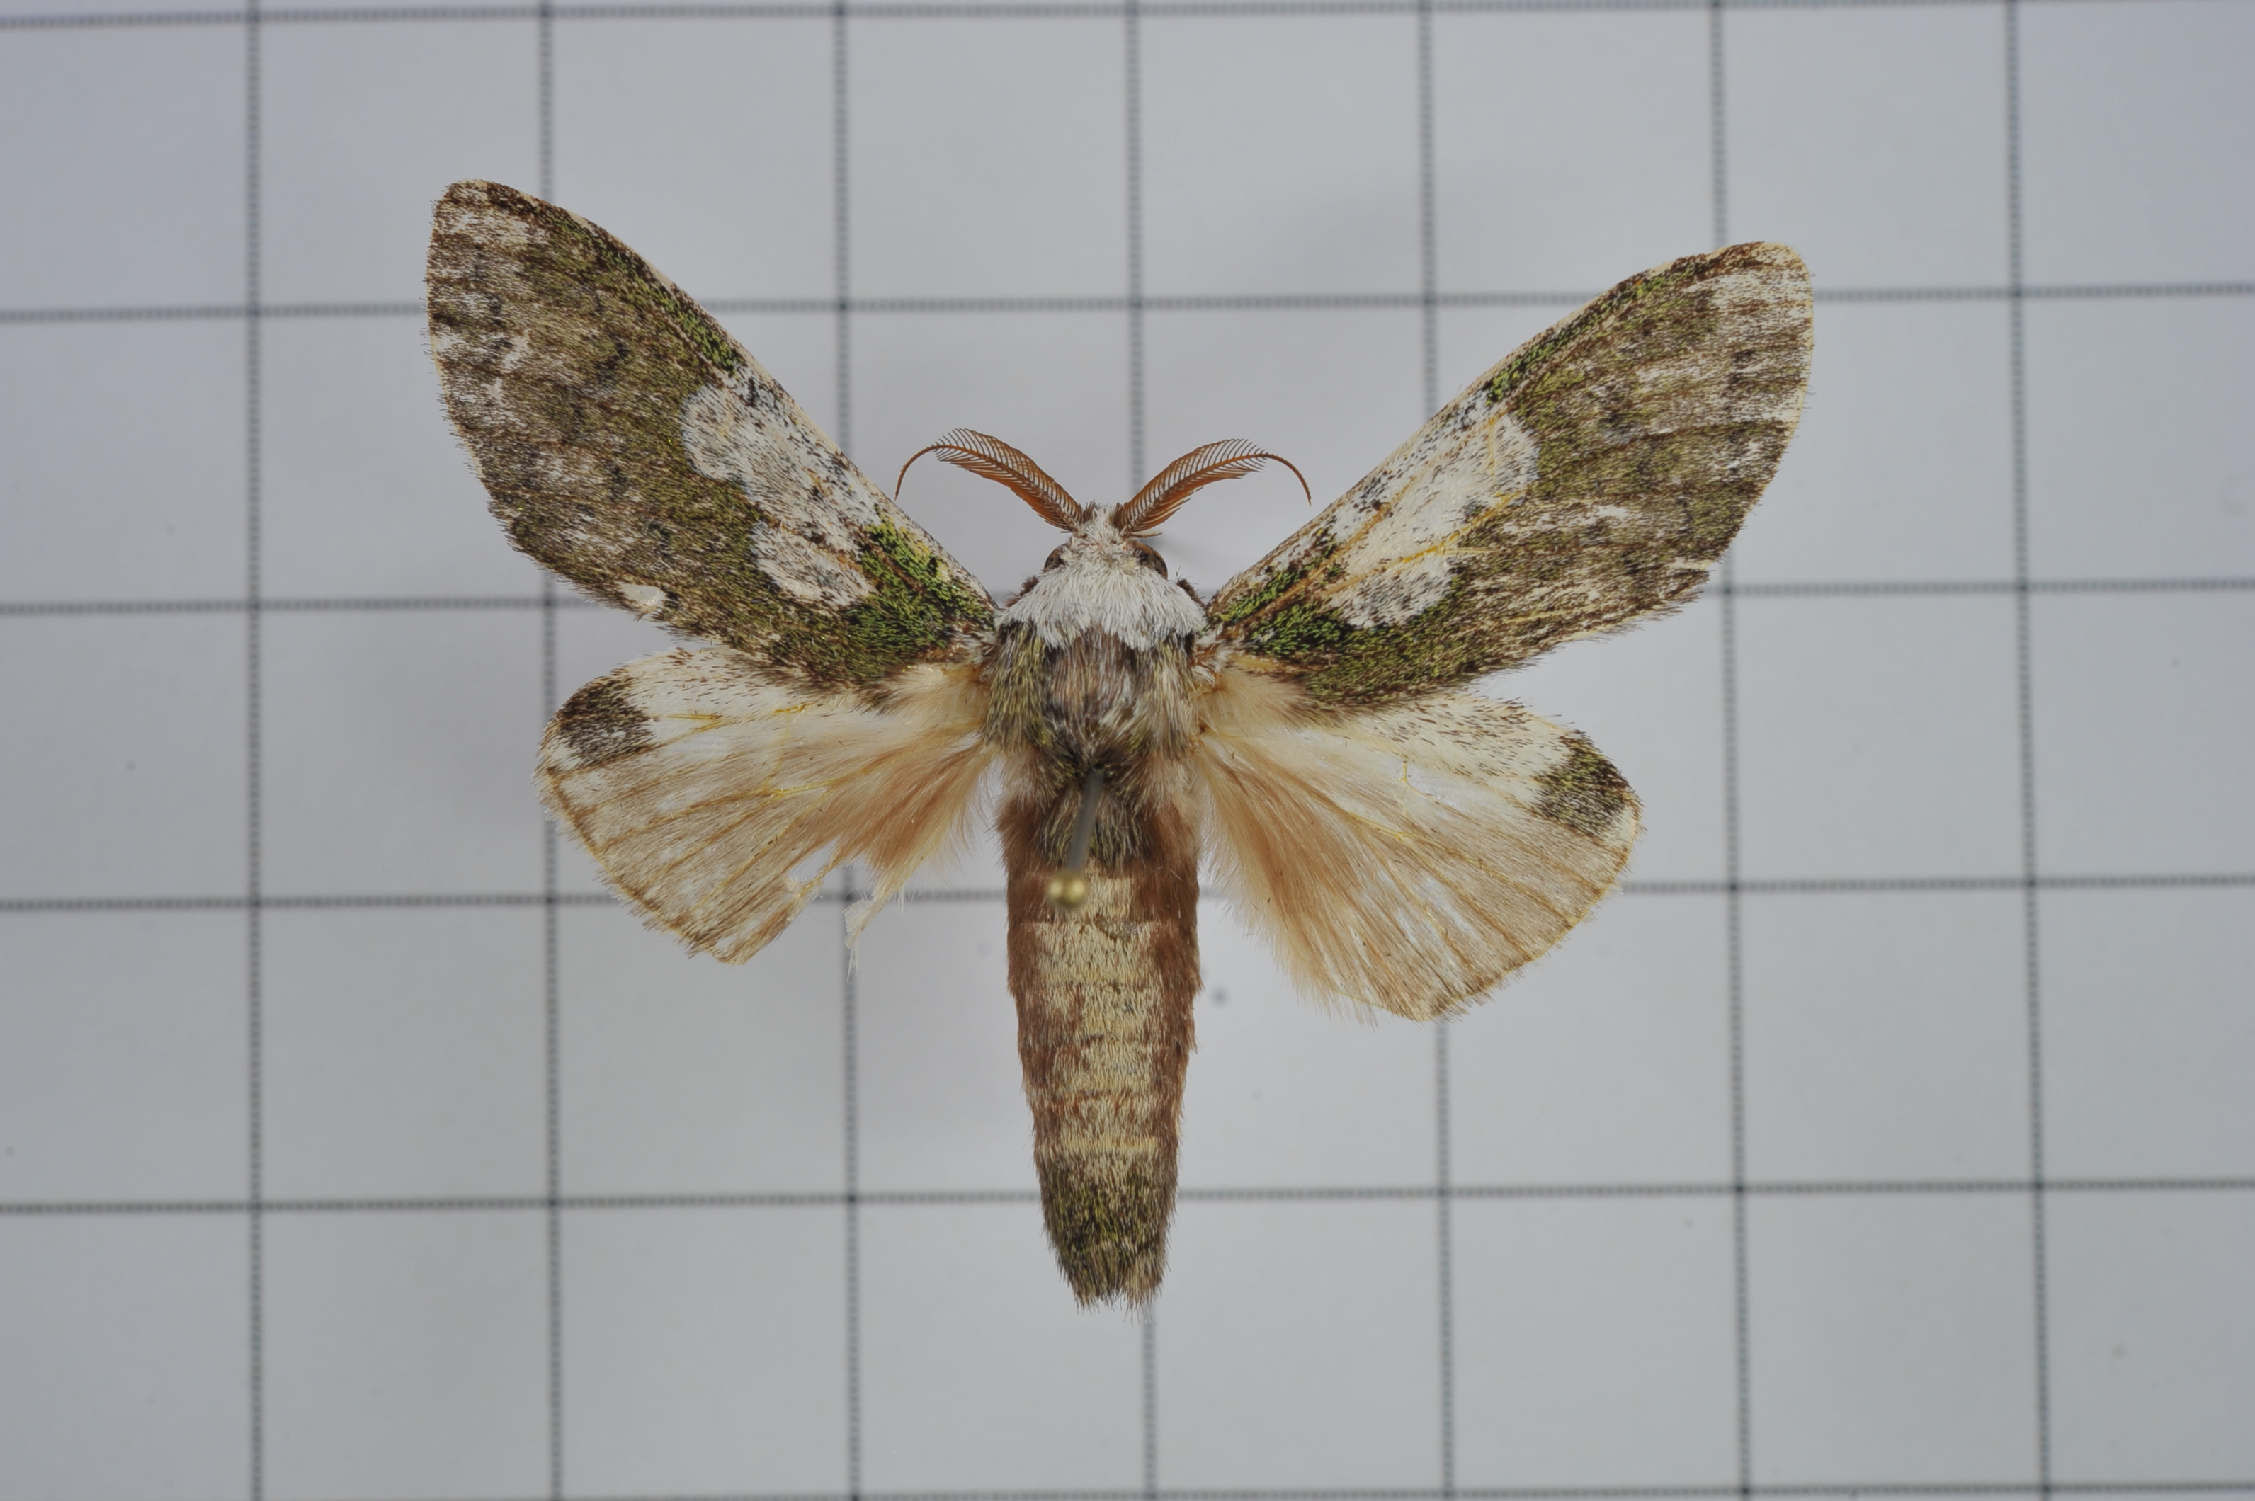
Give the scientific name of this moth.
Syntypistis comatus
